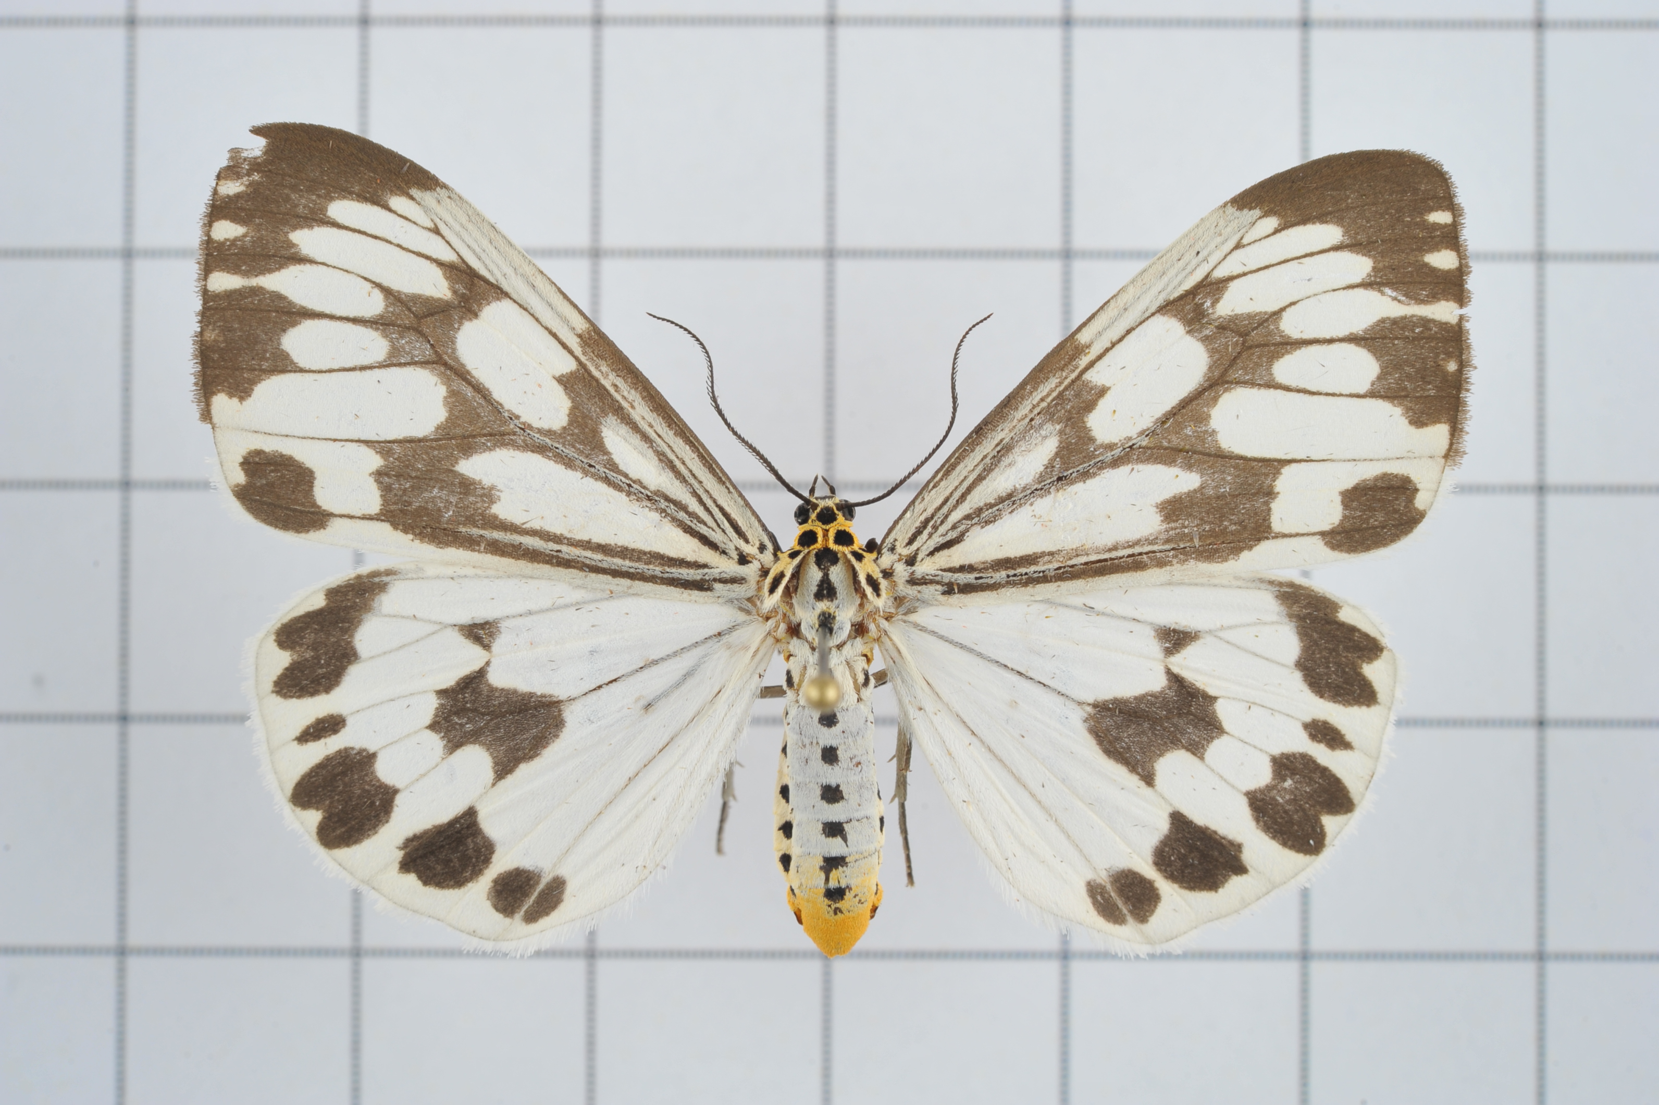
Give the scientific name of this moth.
Nyctemera adversata
